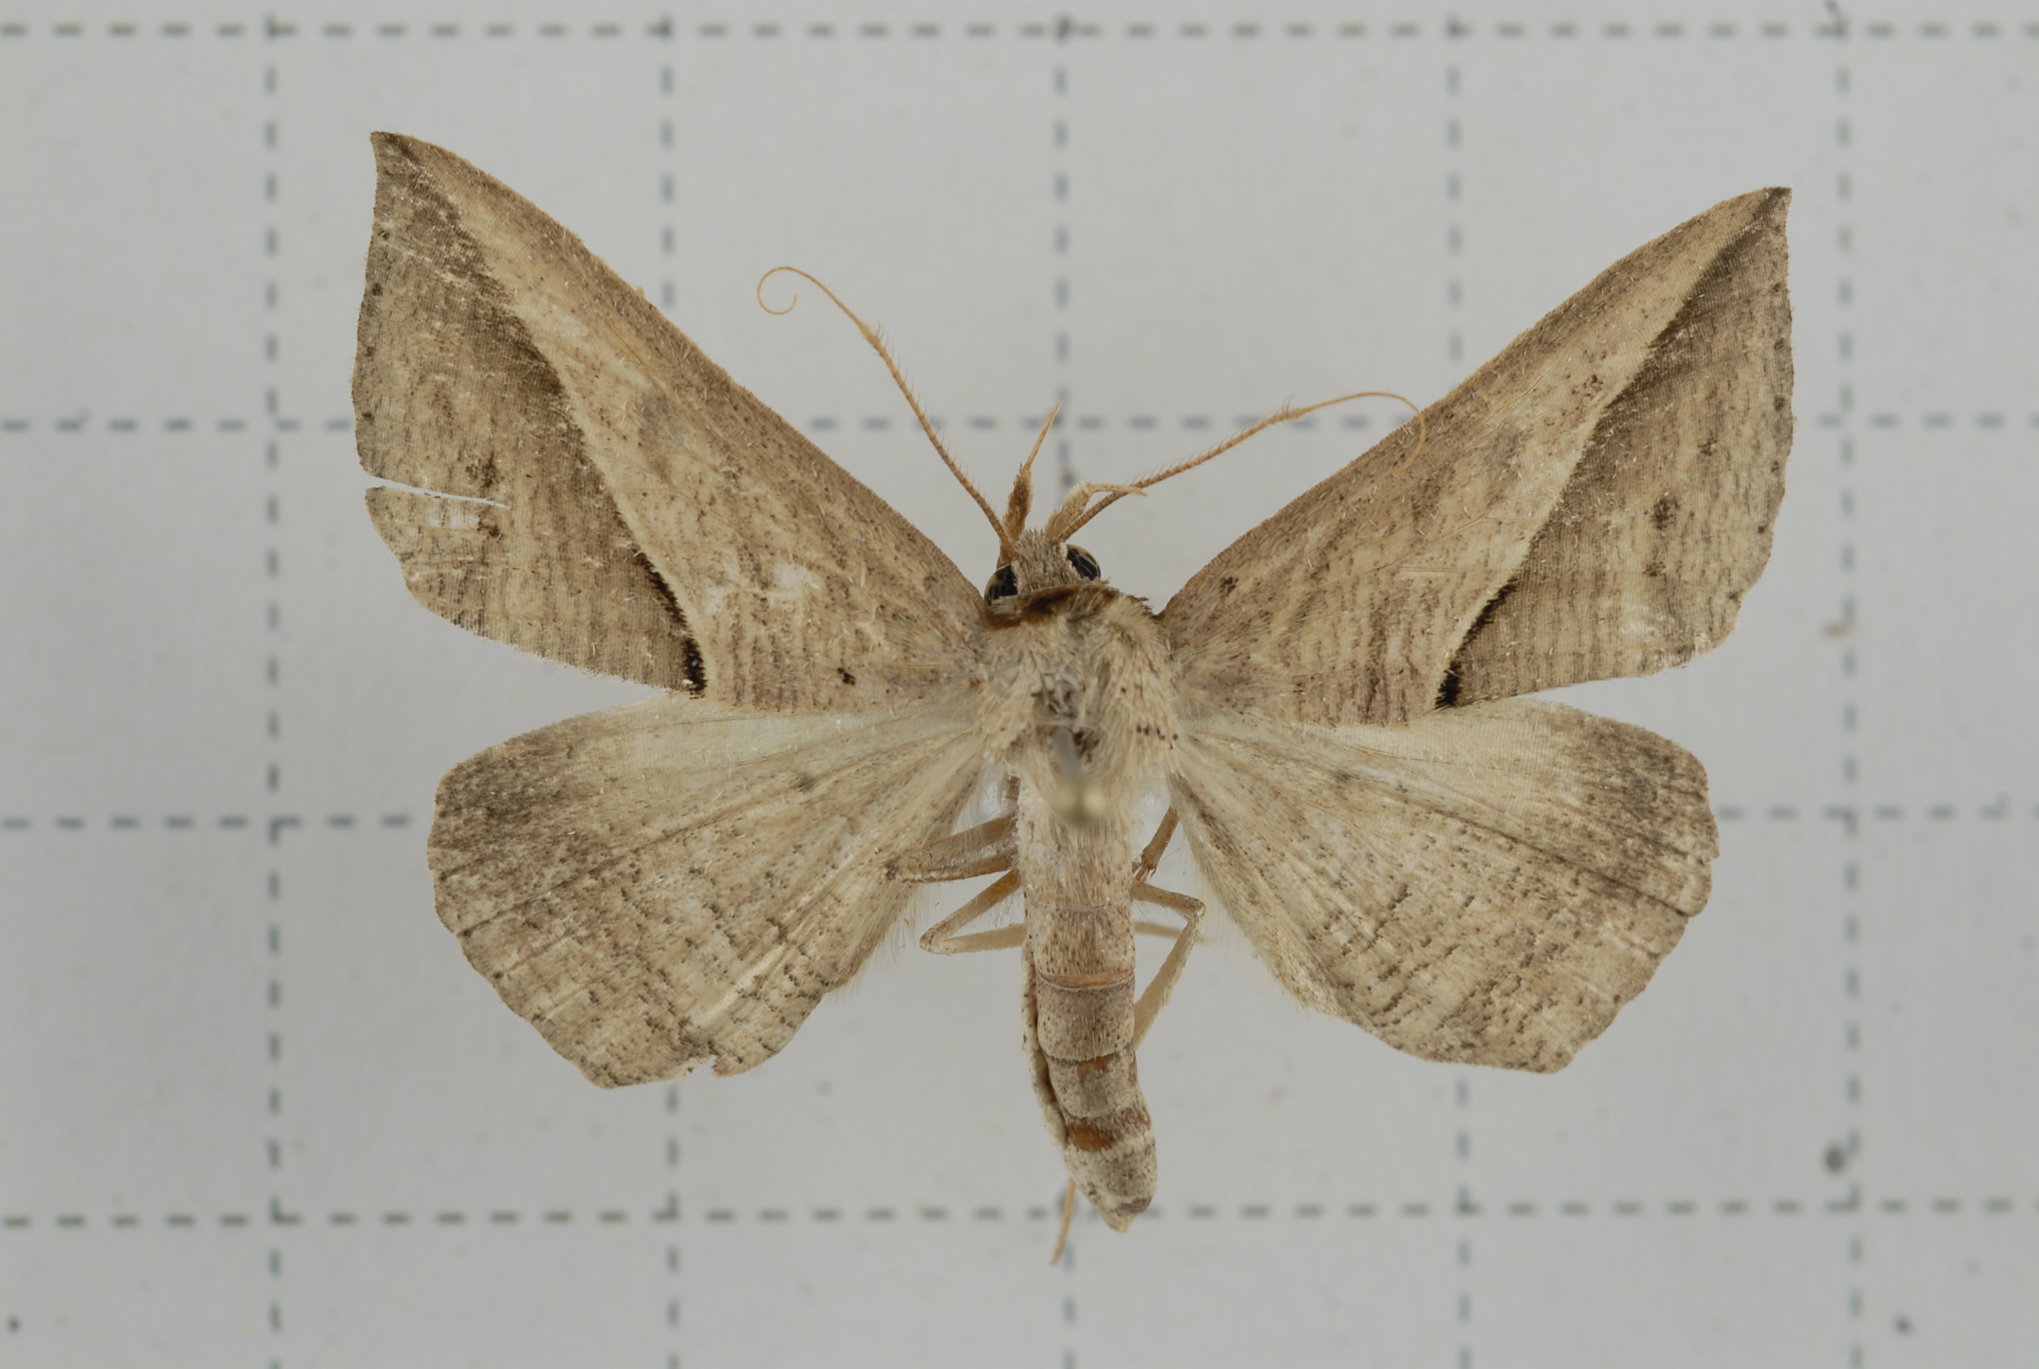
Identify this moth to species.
Dierna strigata
